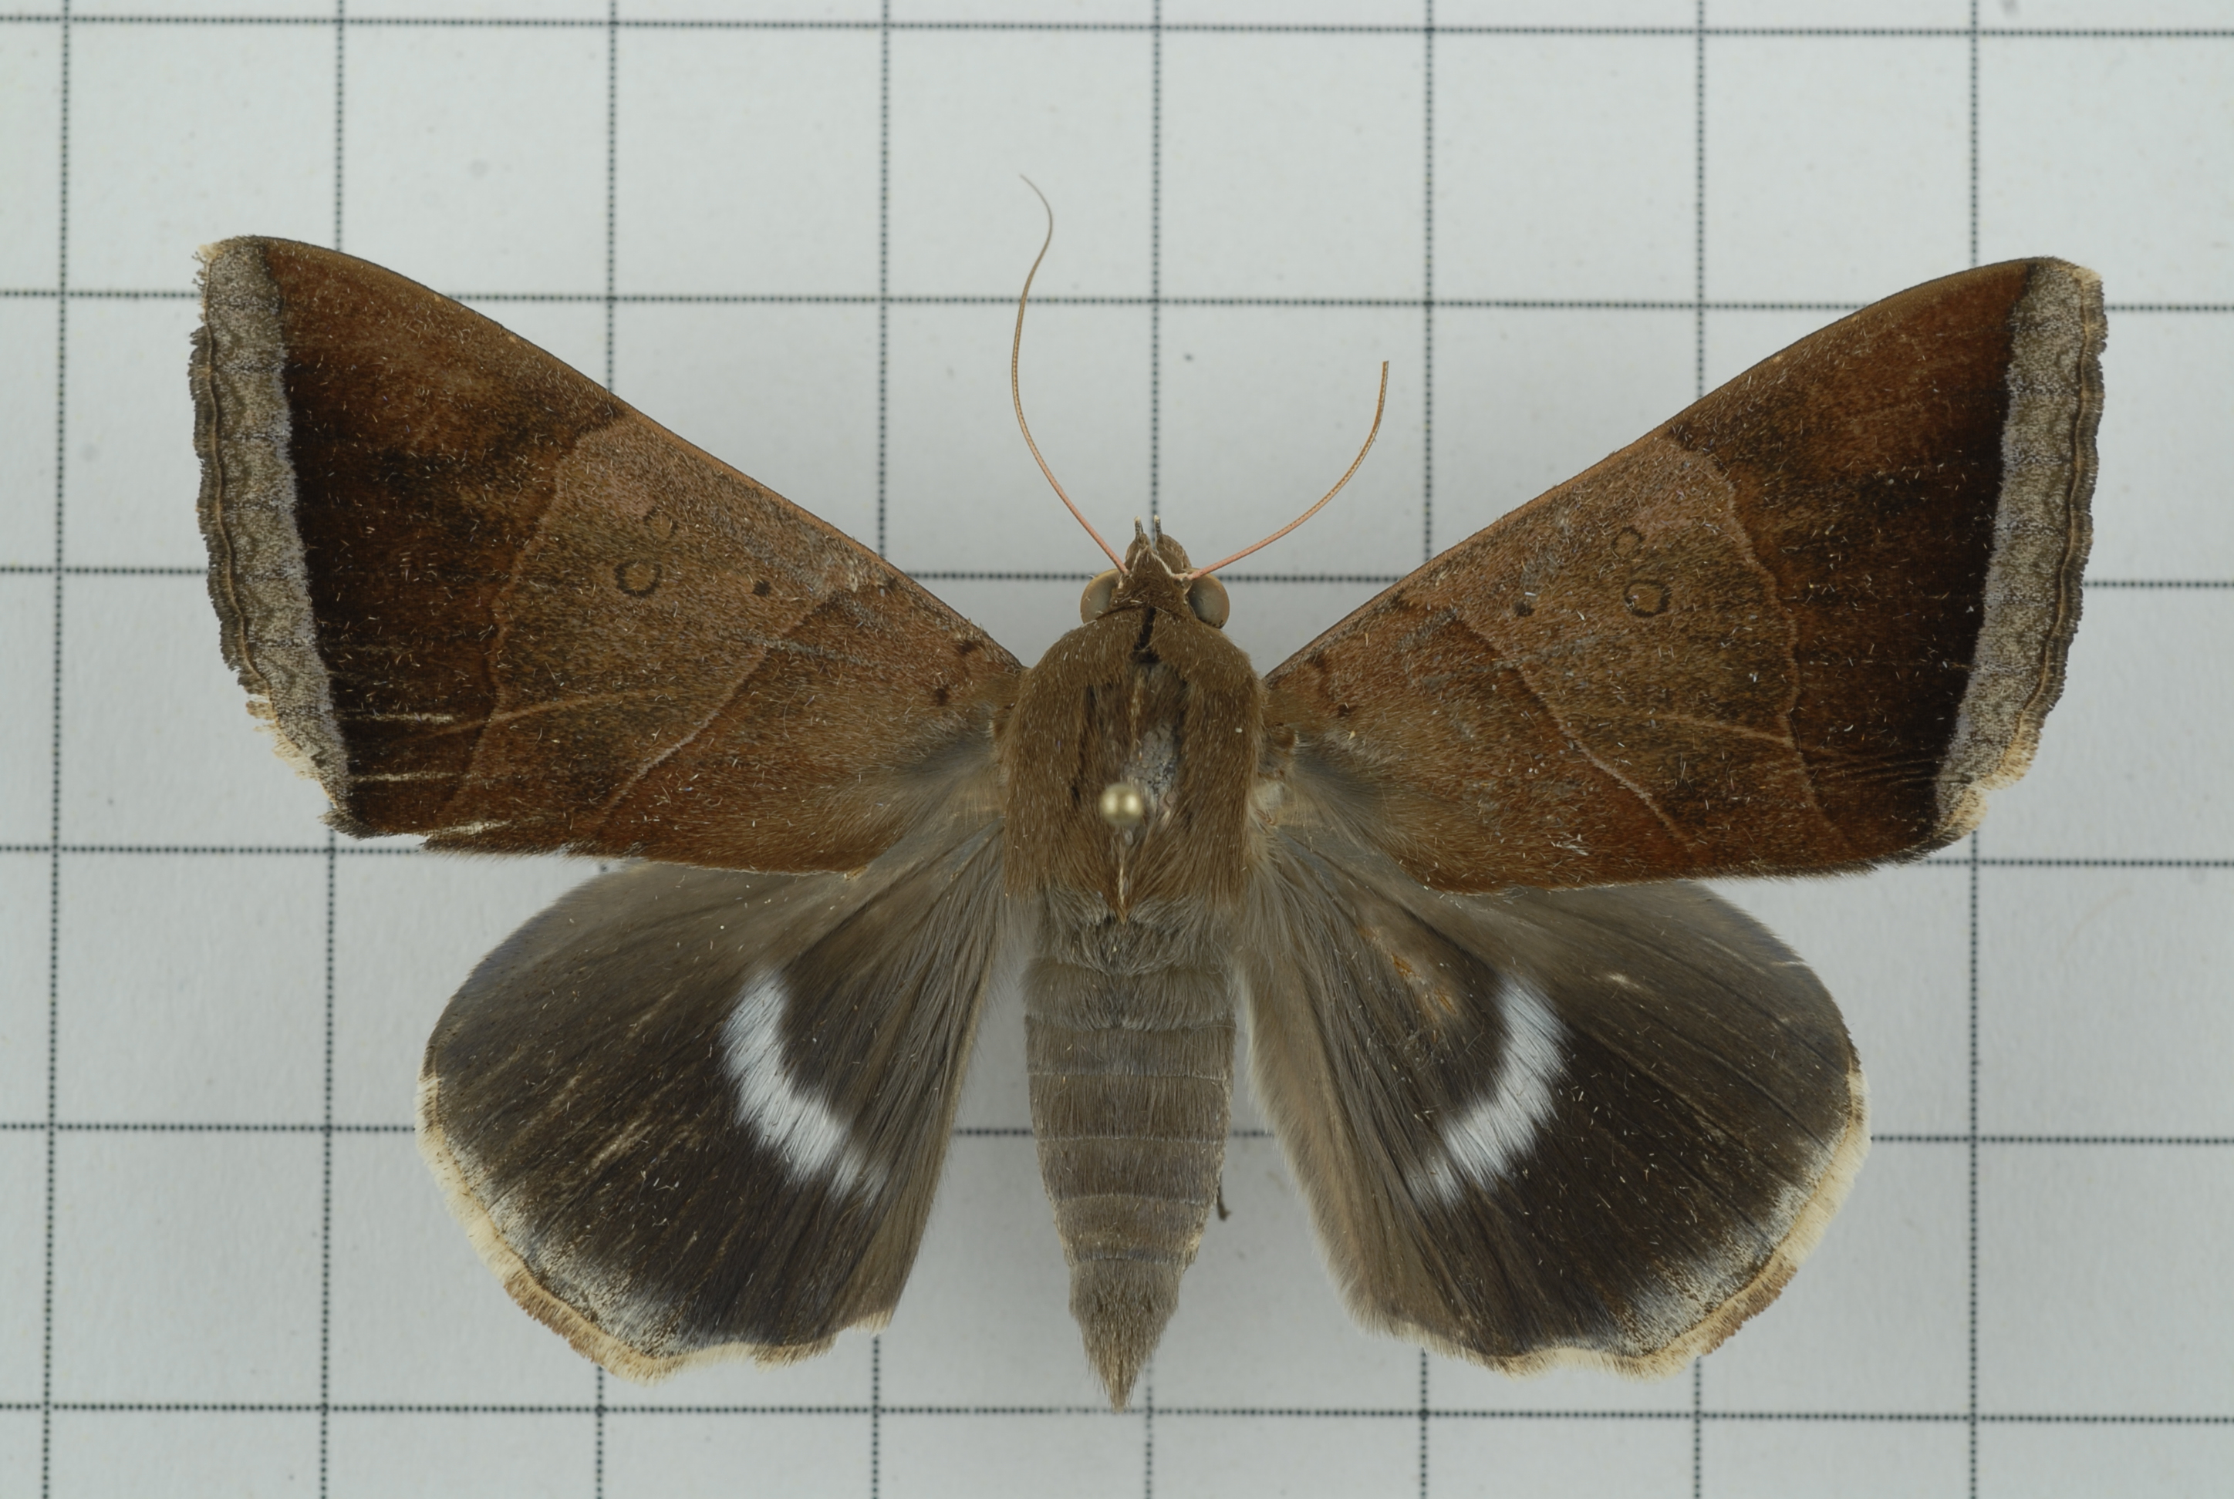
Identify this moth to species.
Artena dotata
